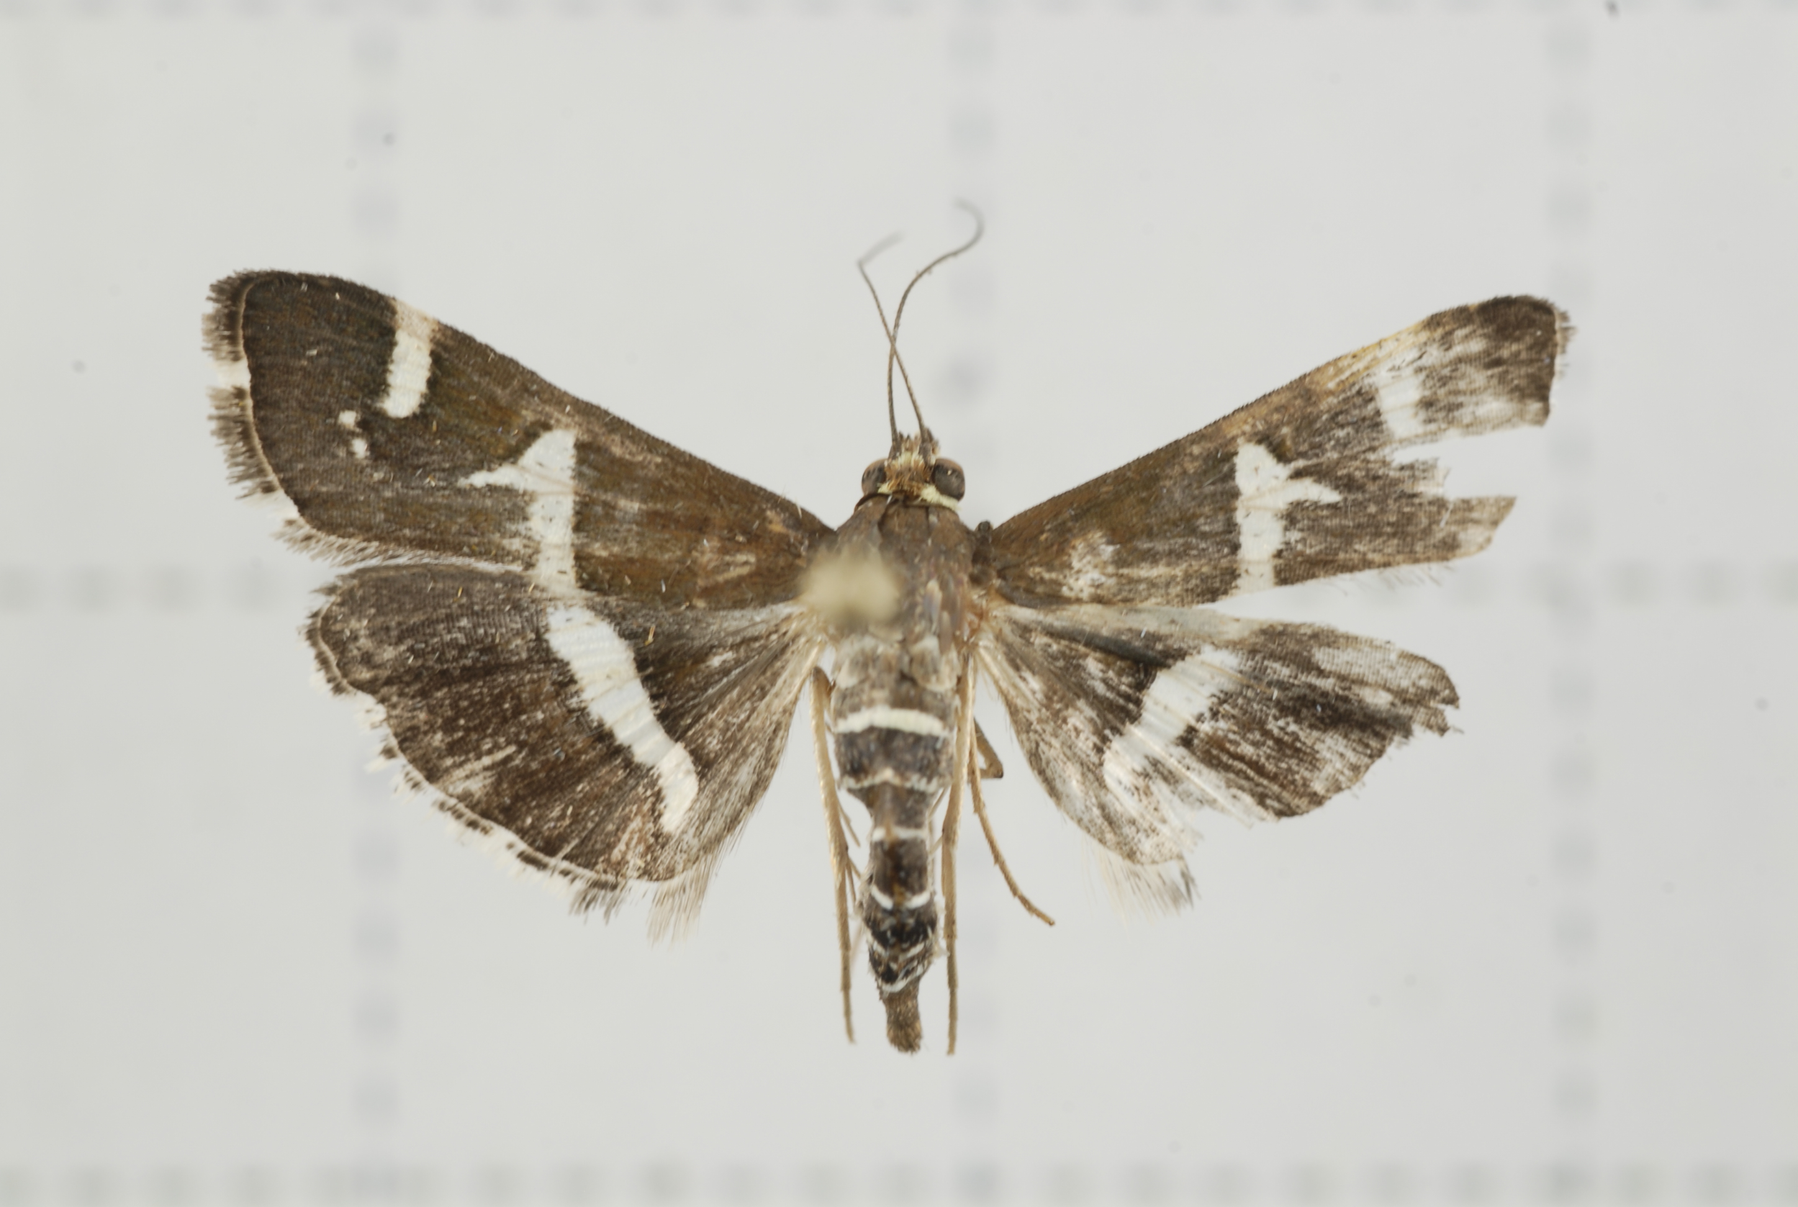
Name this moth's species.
Spoladea recurvalis
